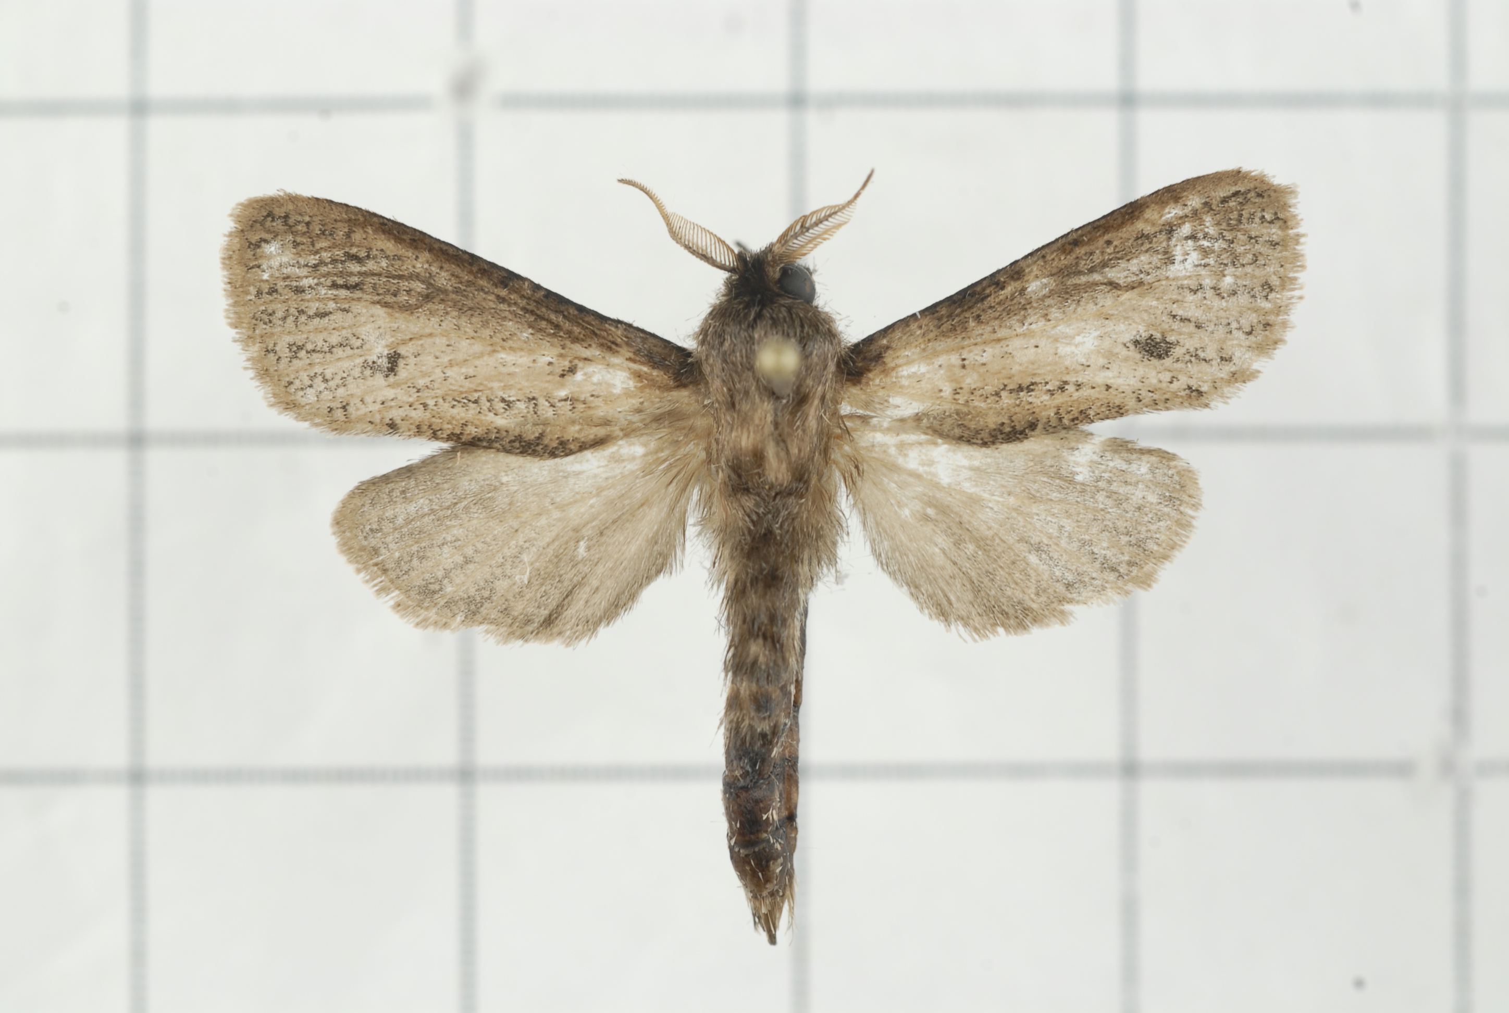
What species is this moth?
Phragmataecia monika
